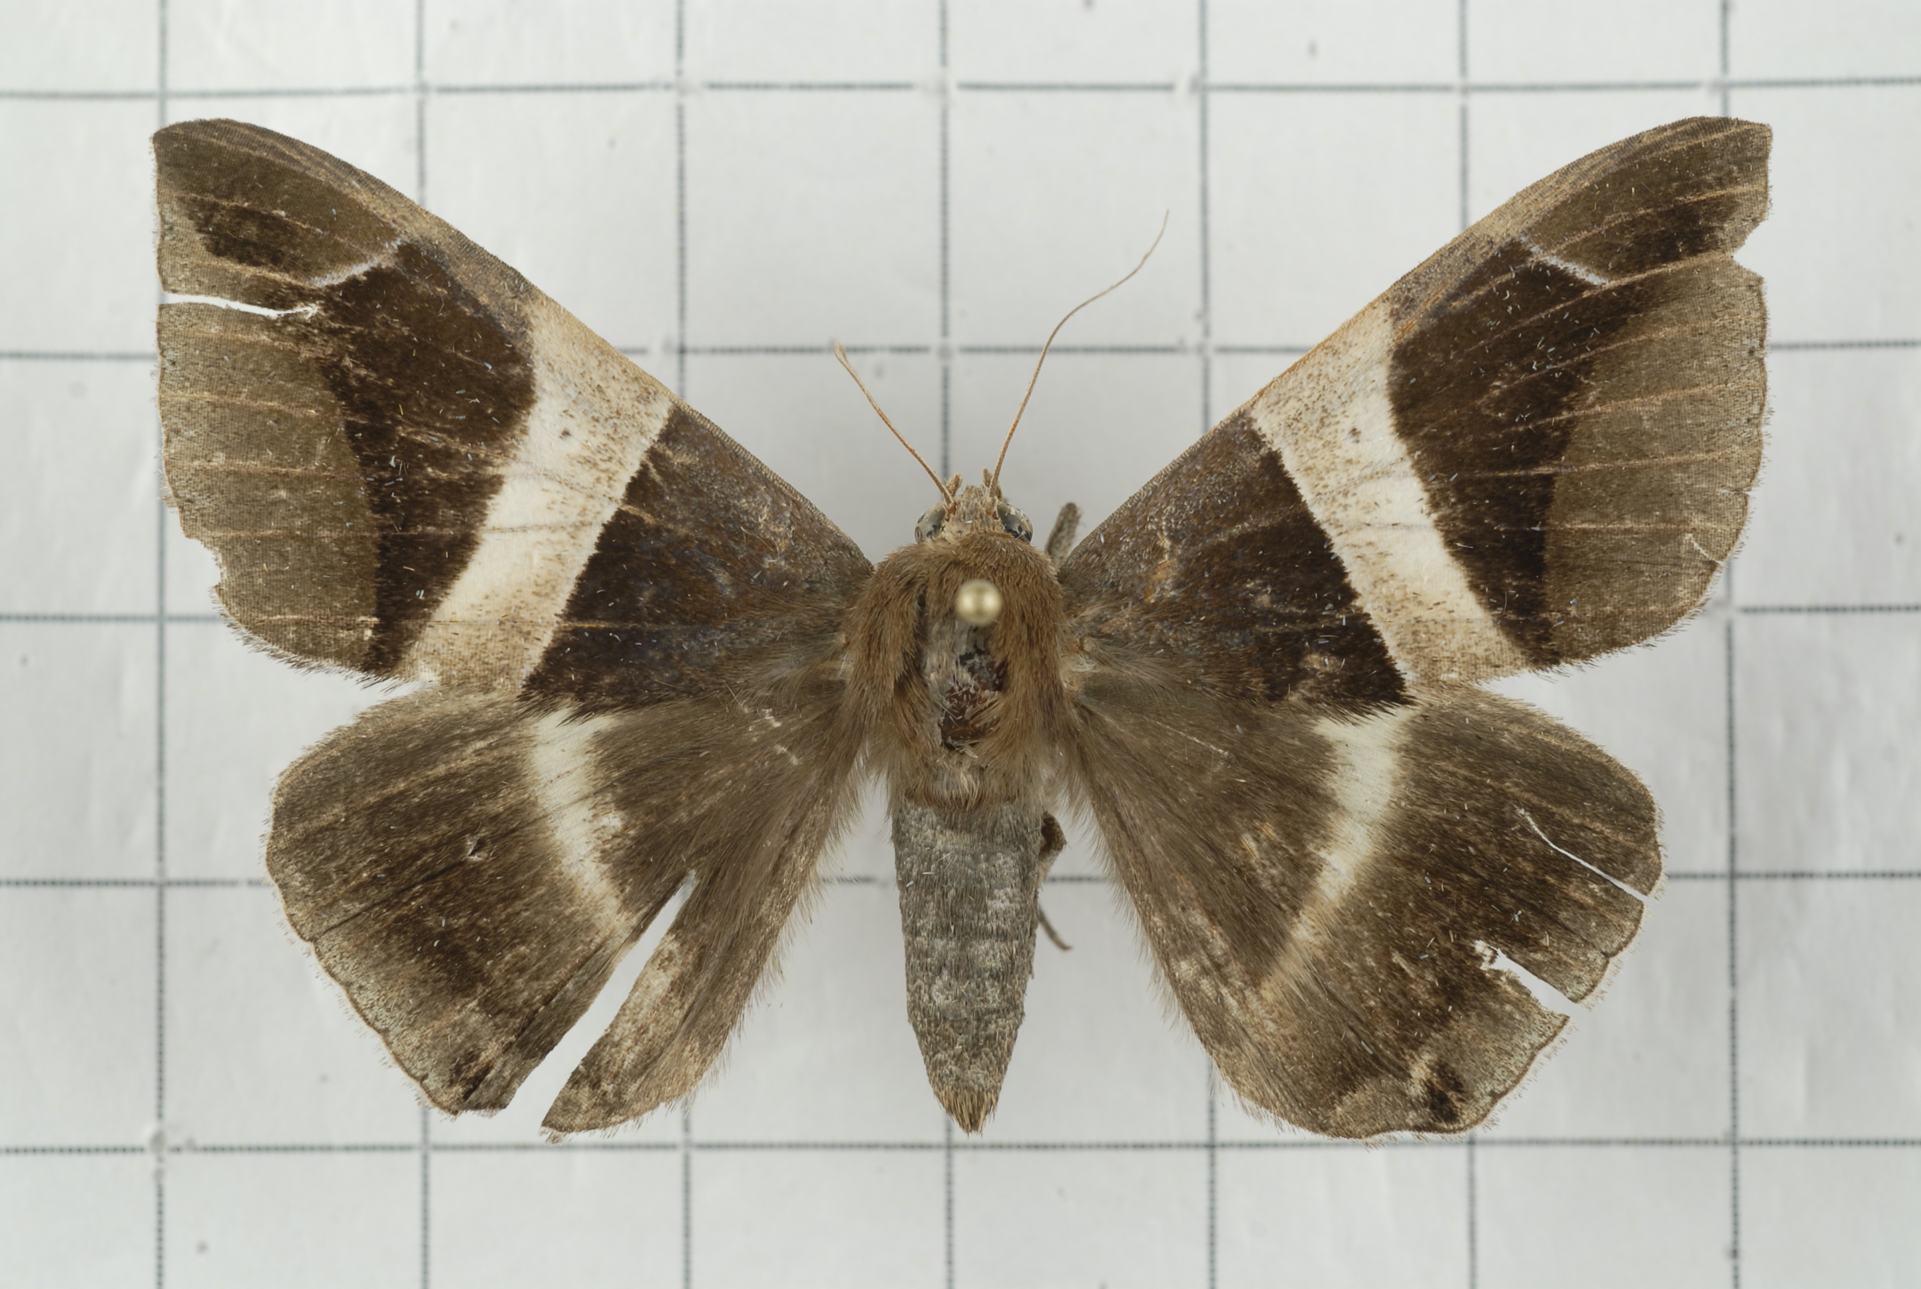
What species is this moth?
Bastilla praetermissa
